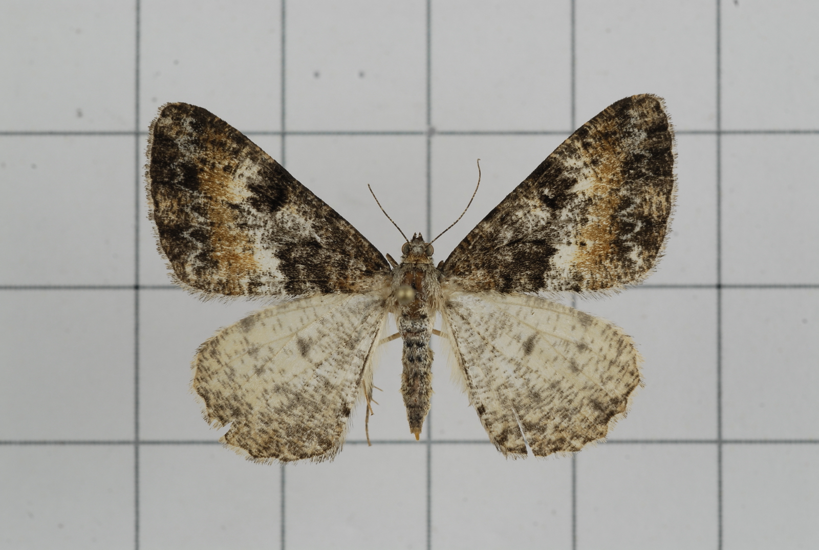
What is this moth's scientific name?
Alcis scortea
